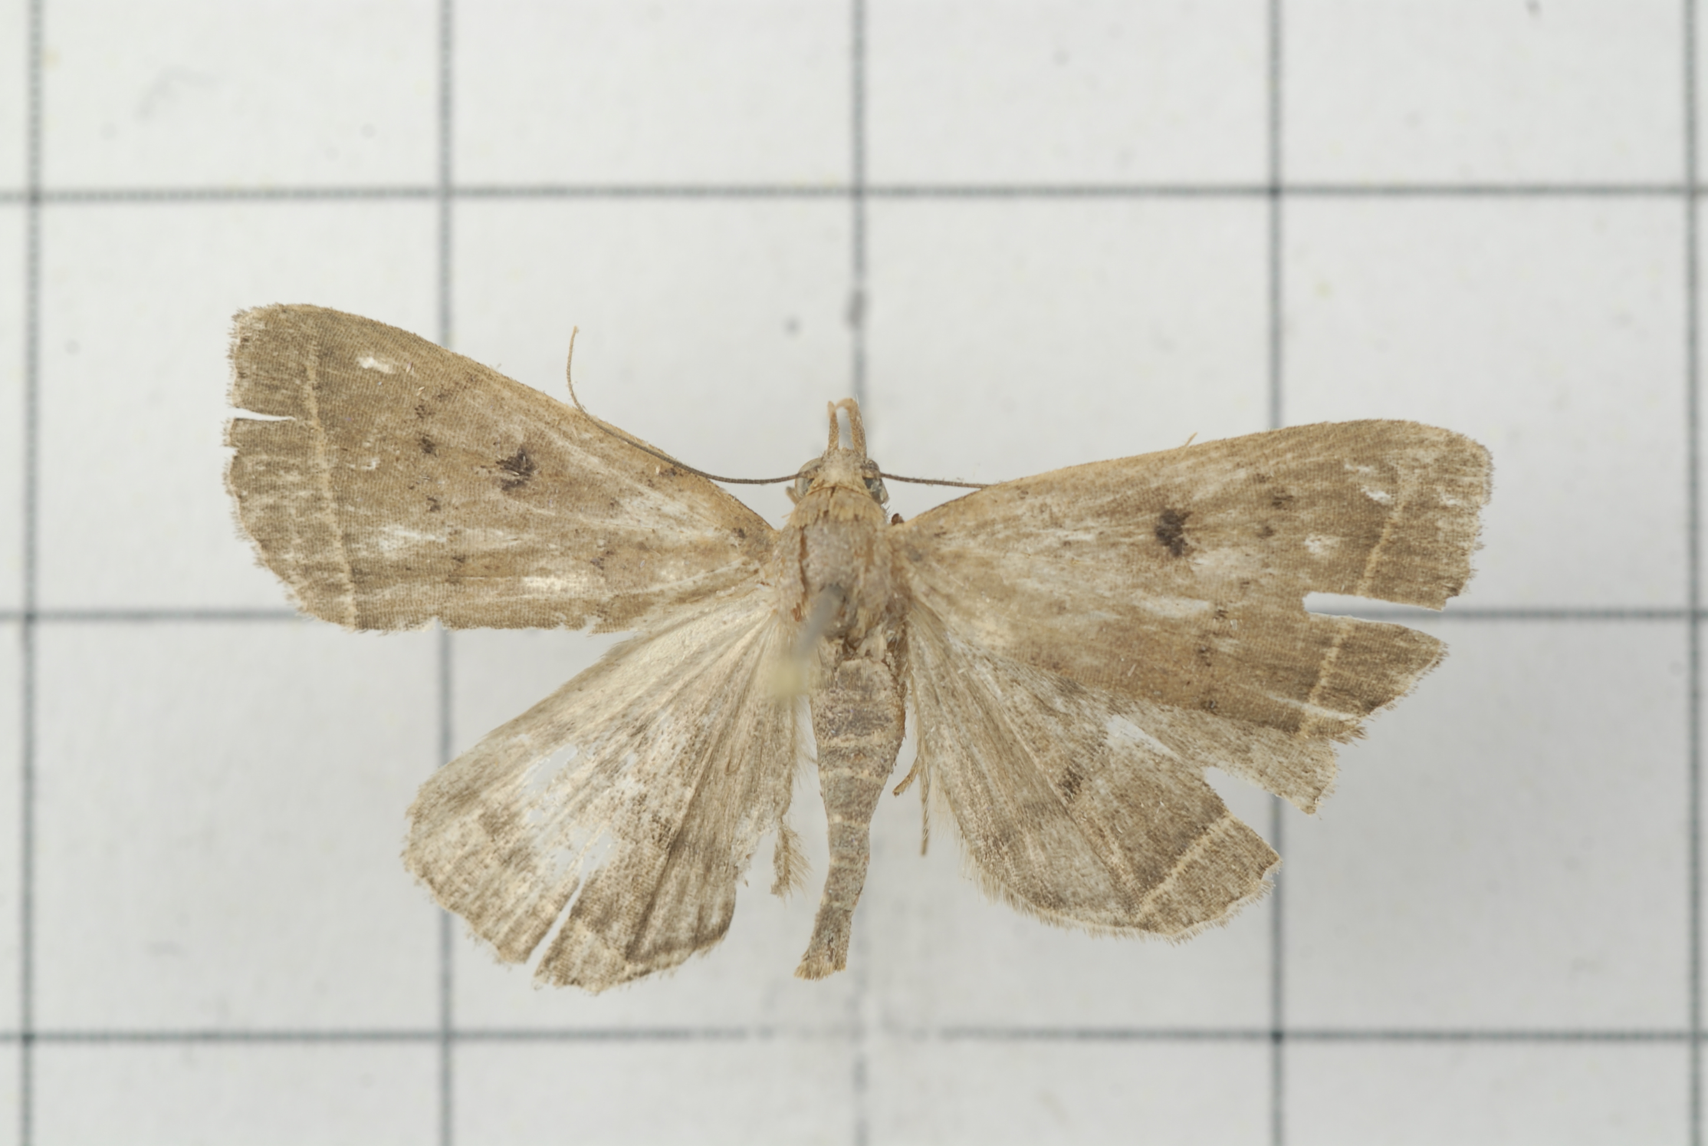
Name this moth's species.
Simplicia butesalis
